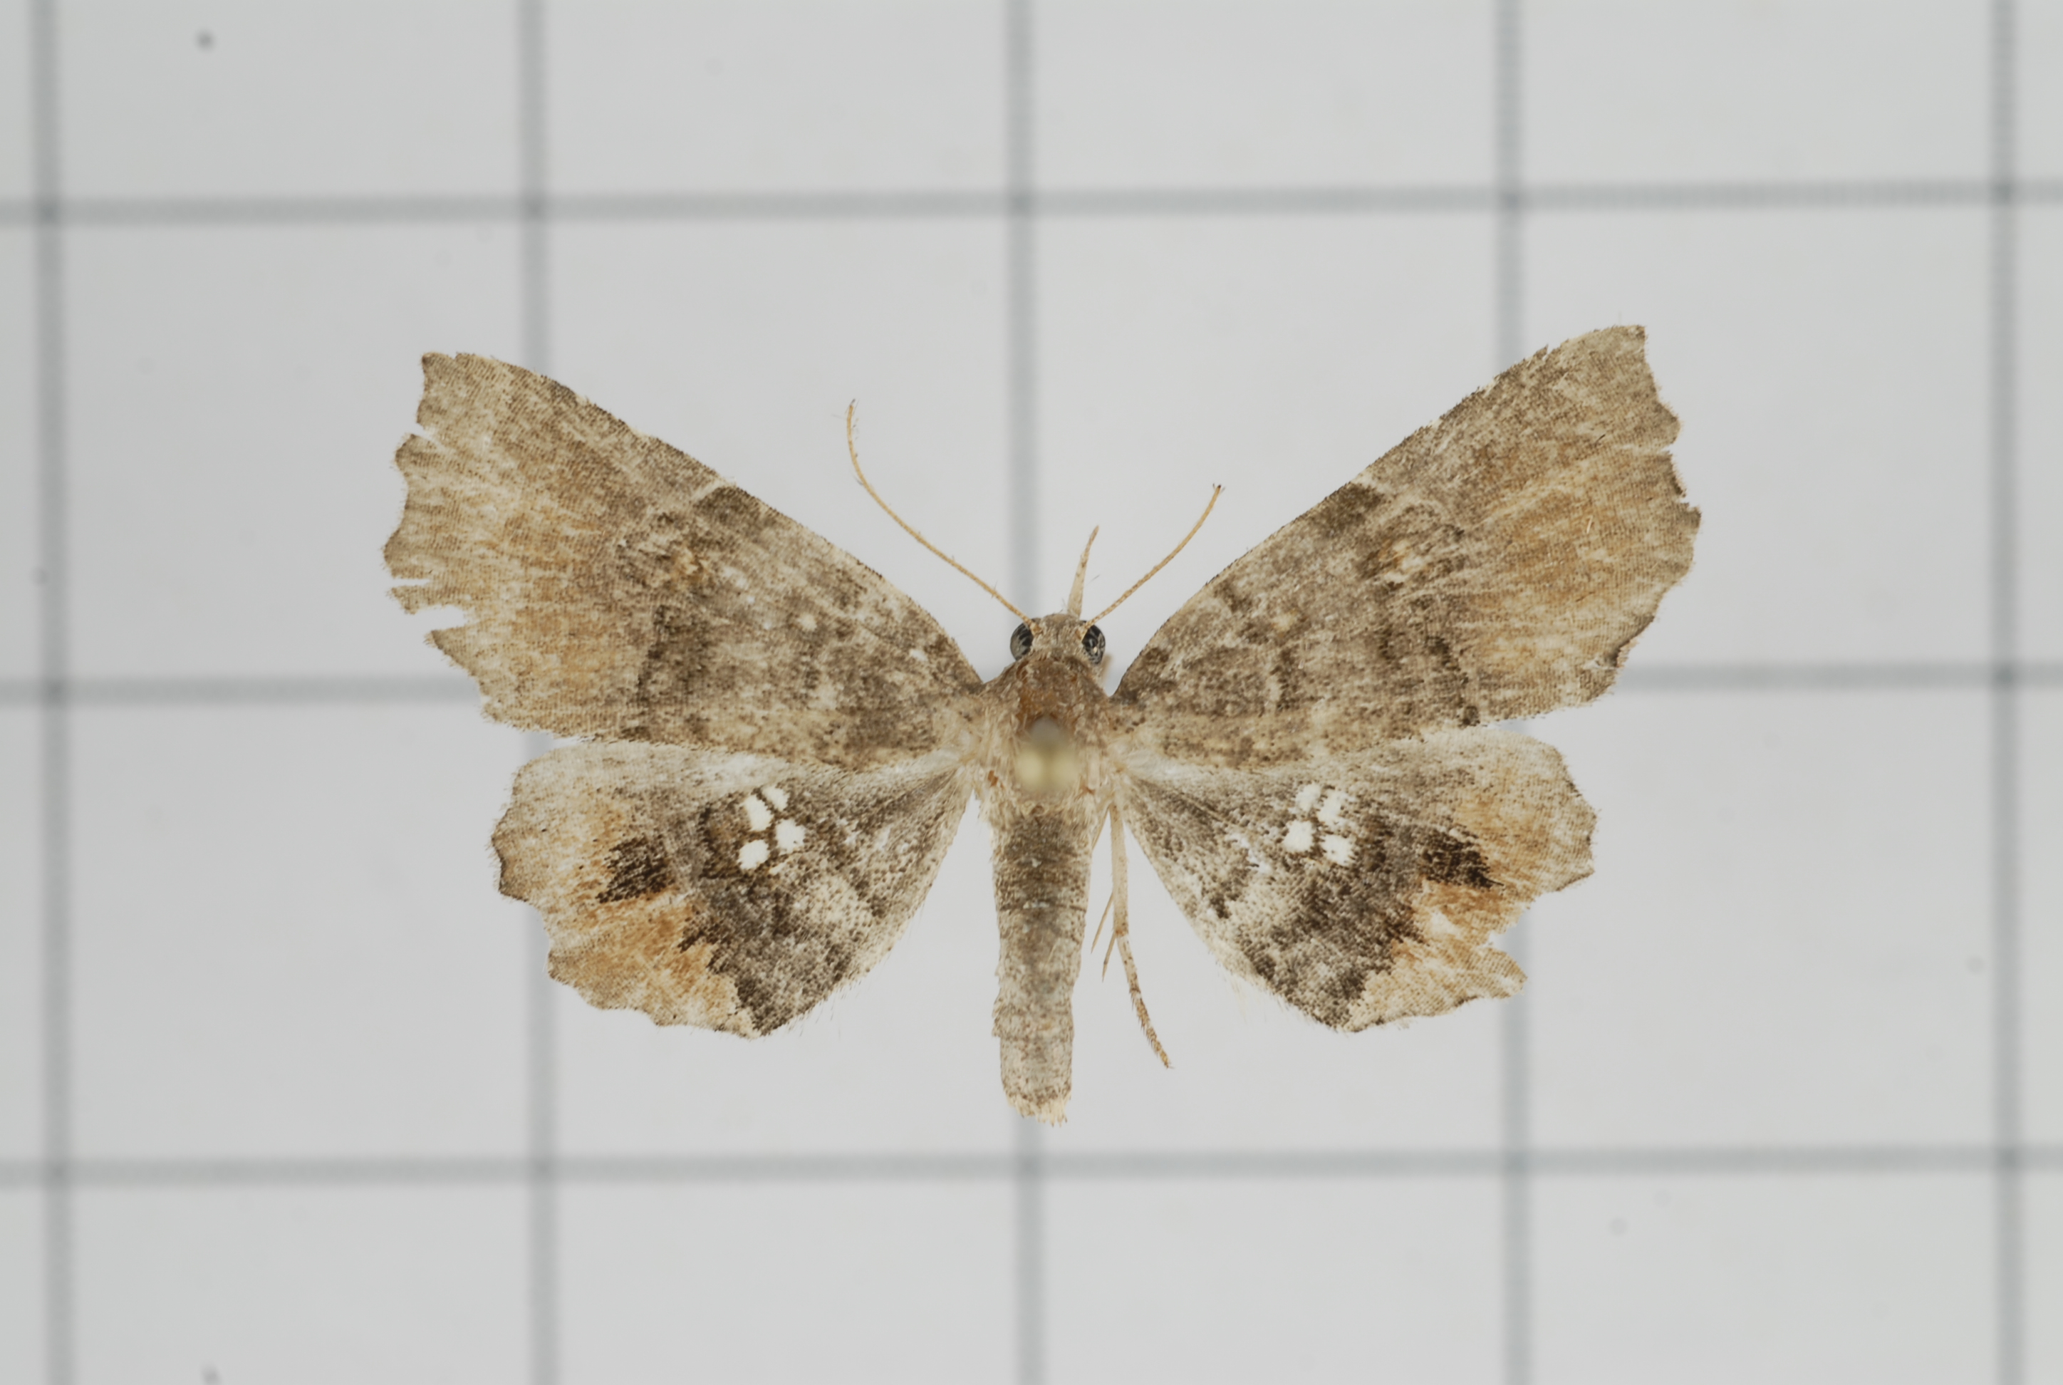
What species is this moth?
Pangrapta vasava
